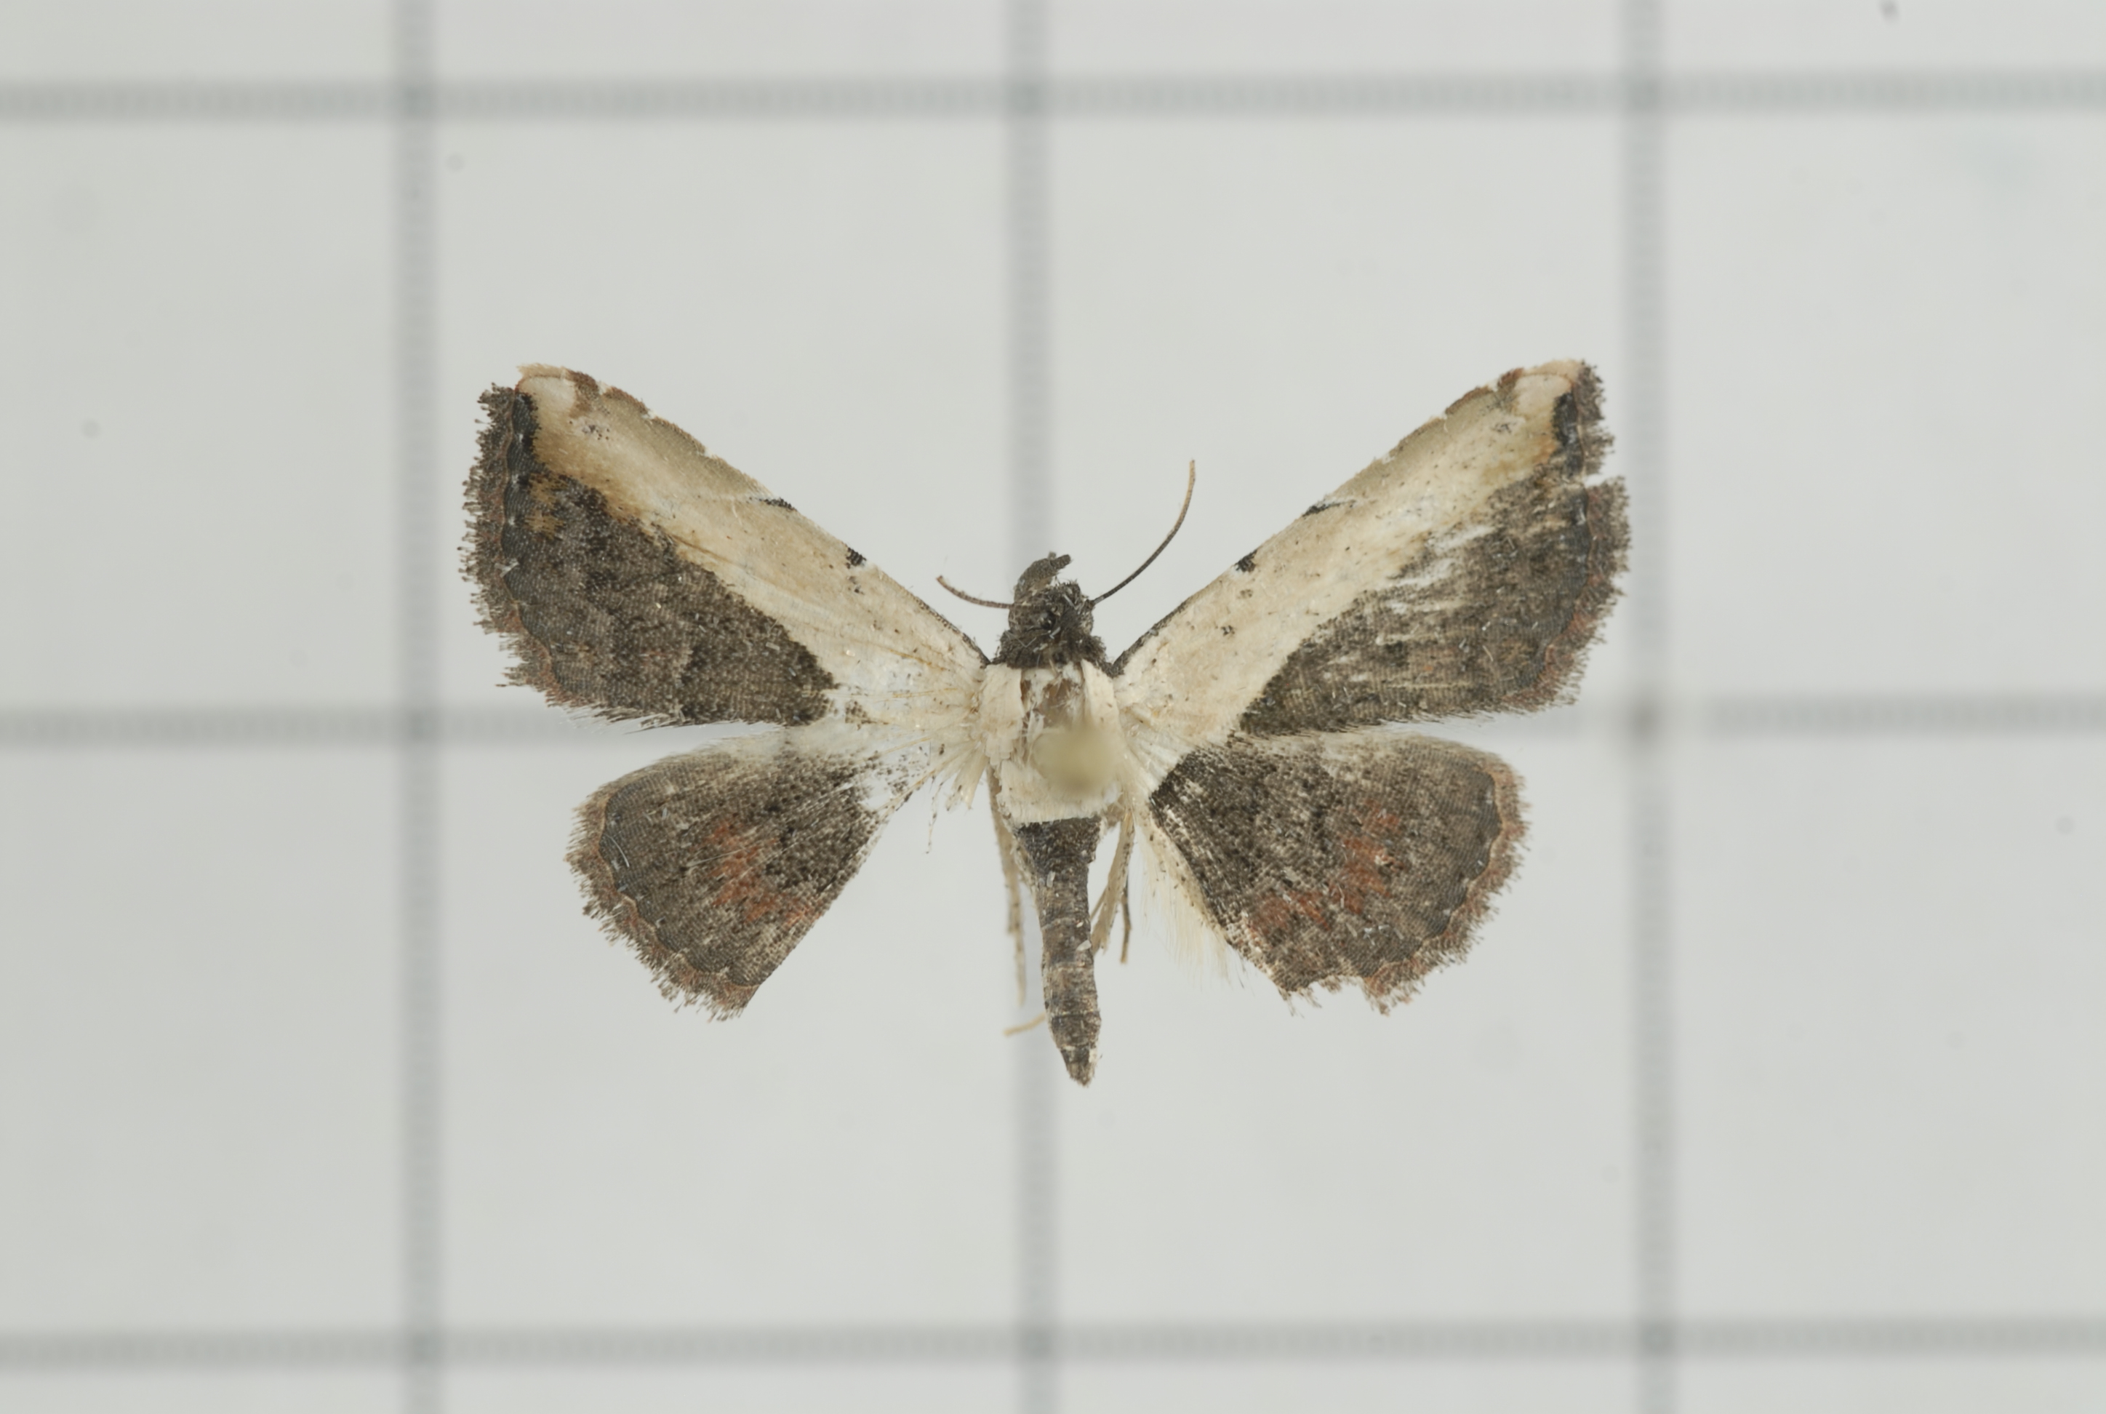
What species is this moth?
Oruza semilux
